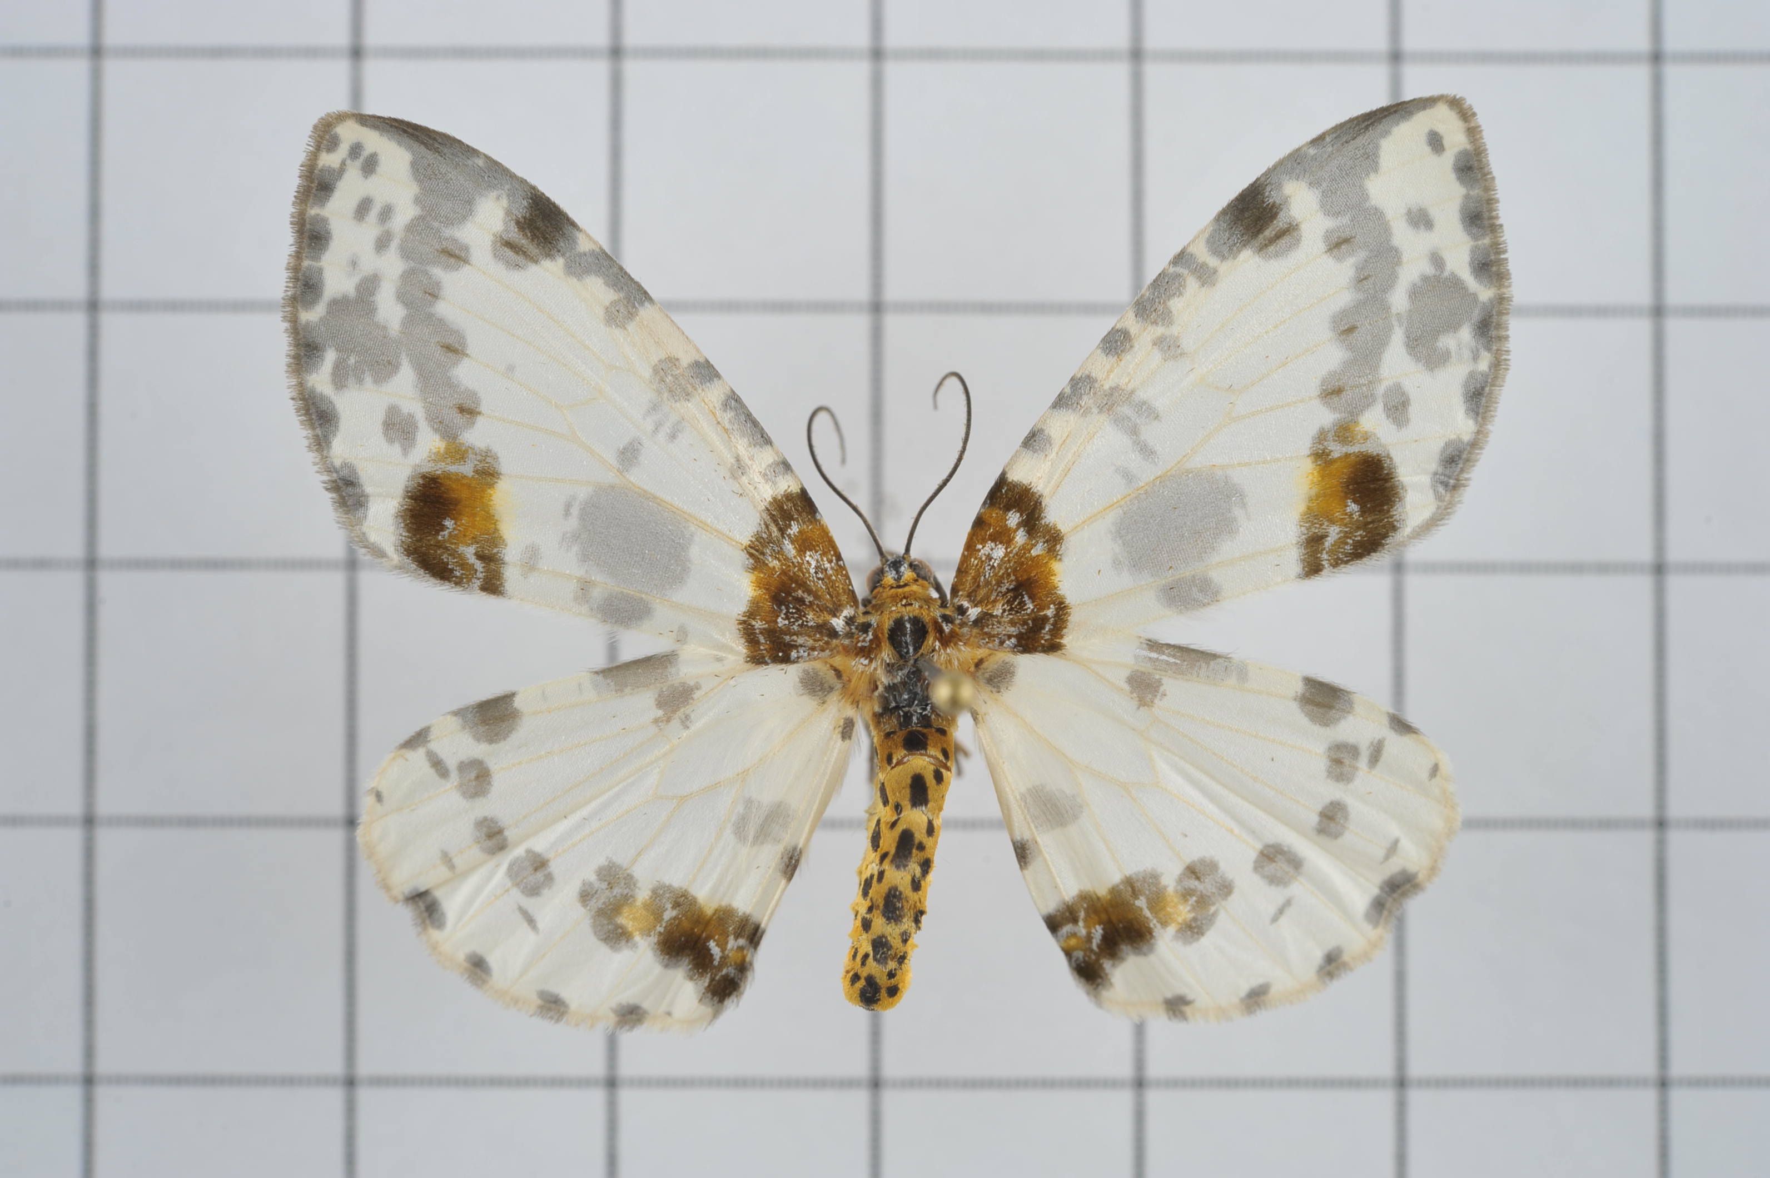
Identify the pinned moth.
Abraxas adilluminata
